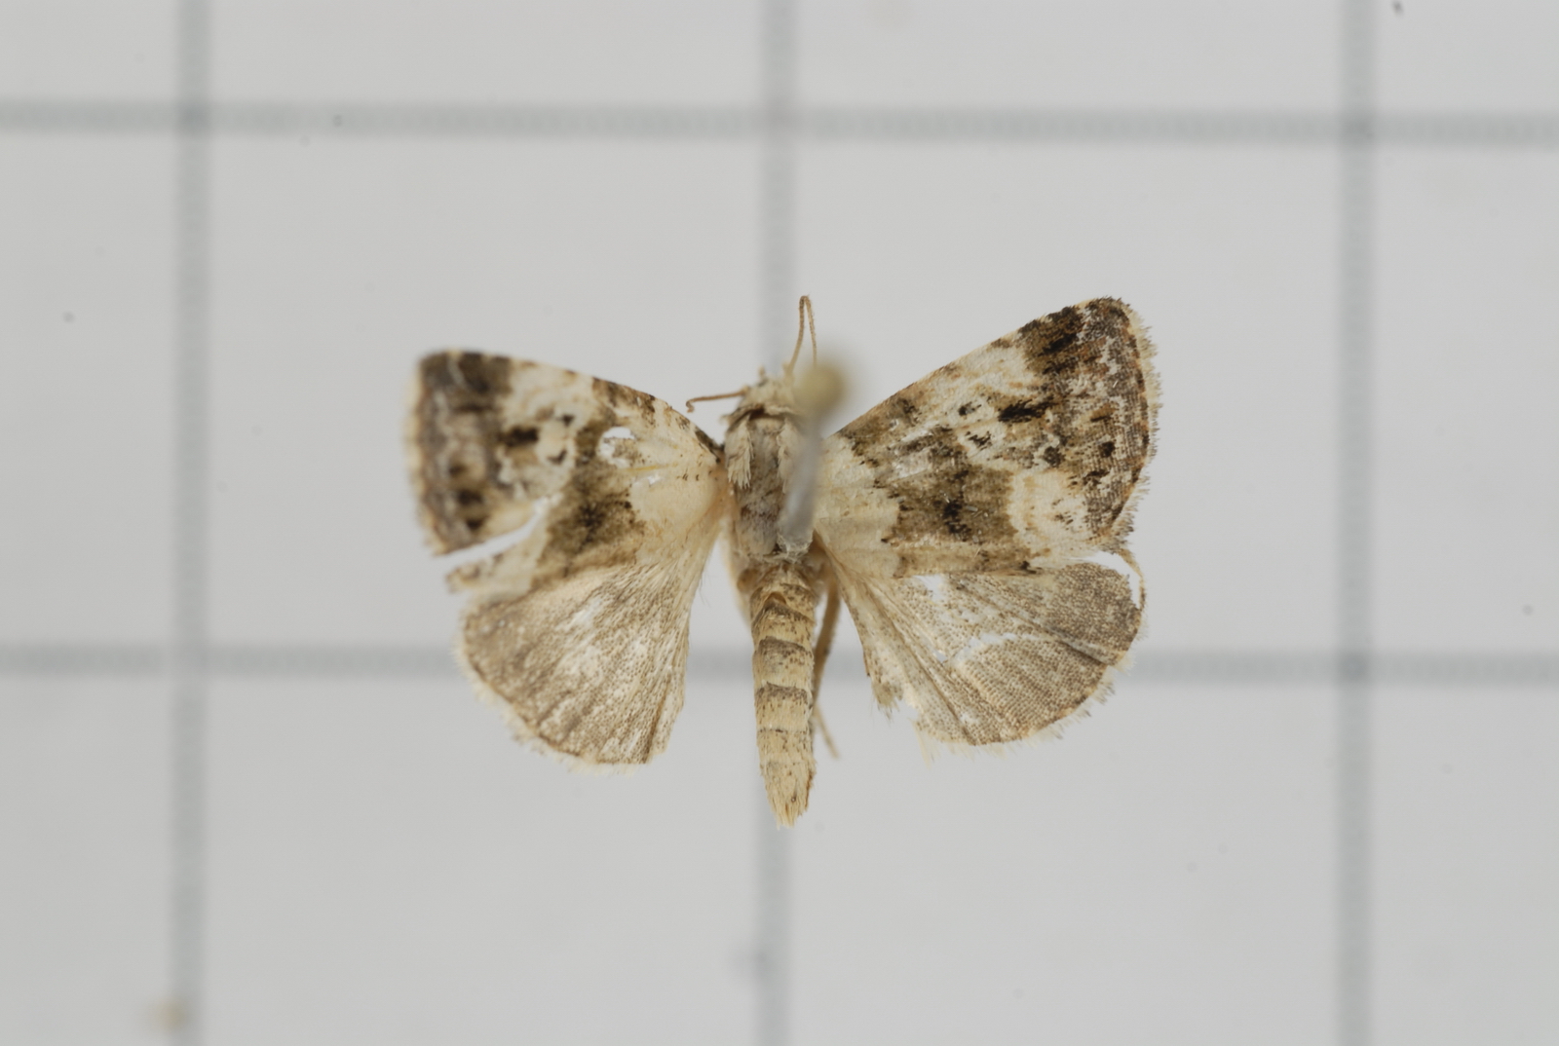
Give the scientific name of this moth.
Maliattha signifera
